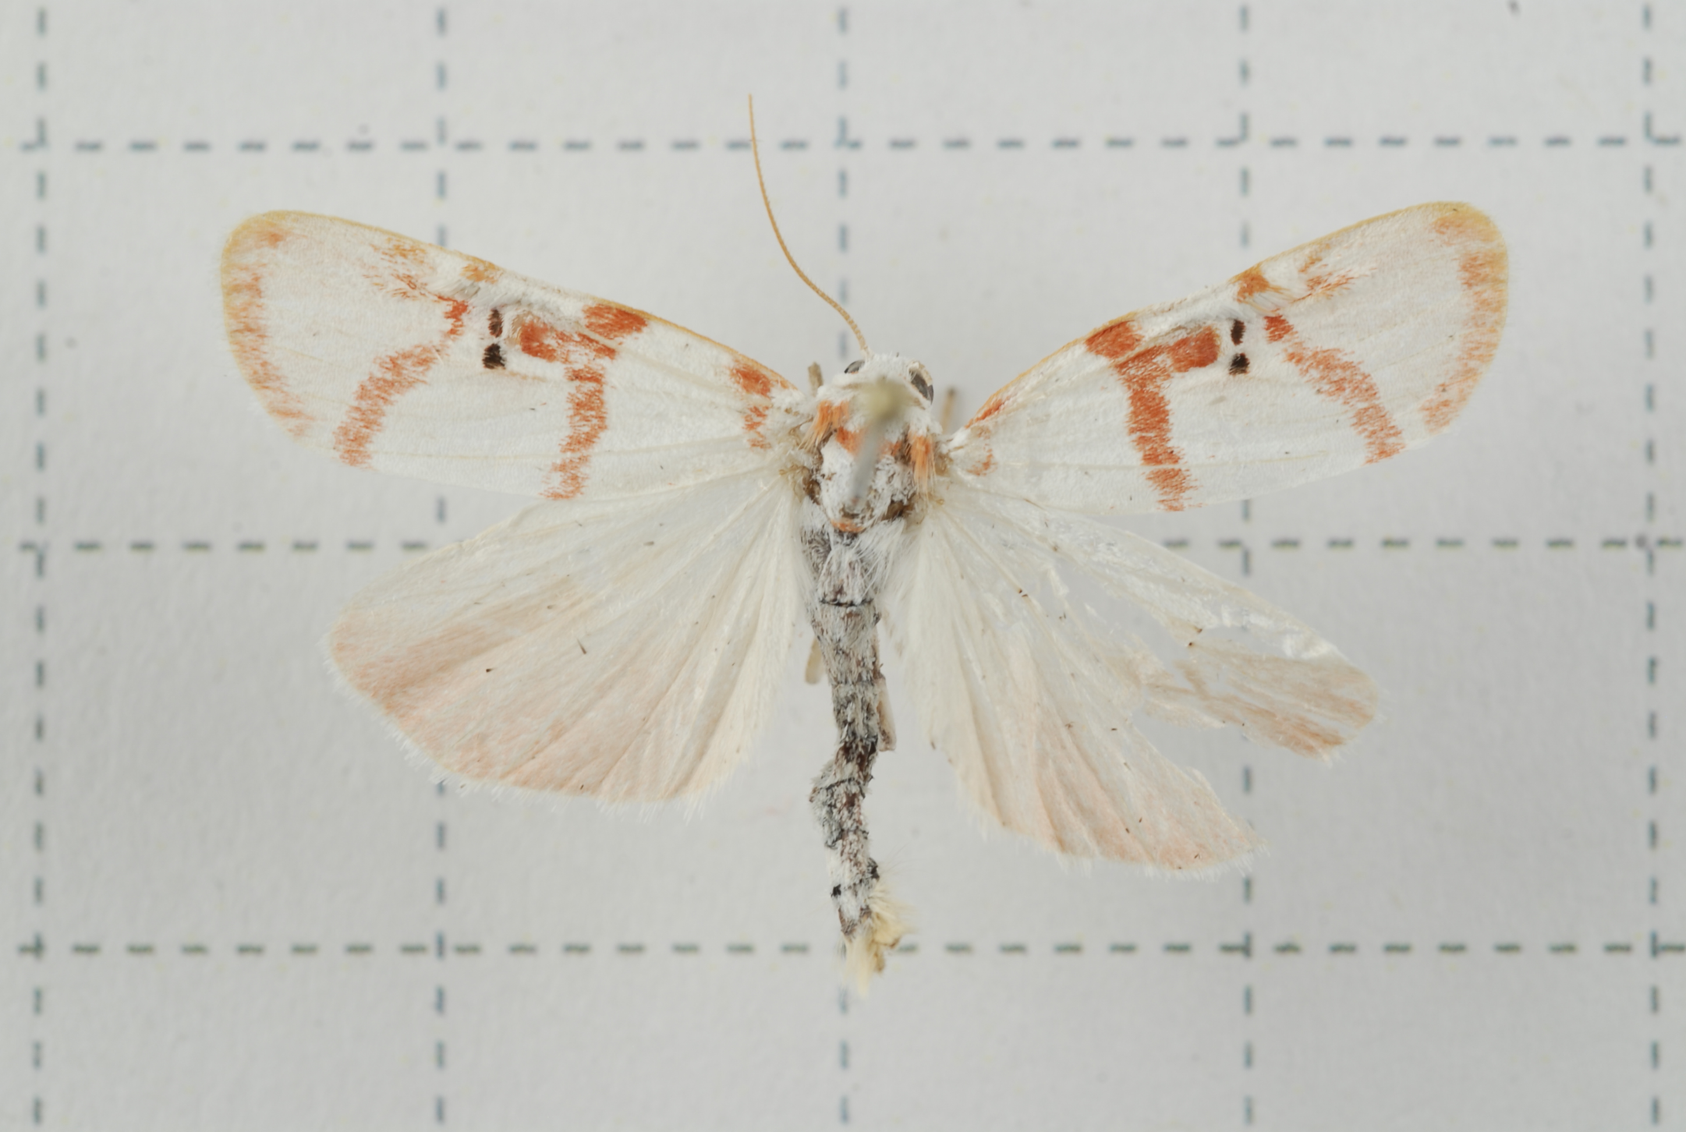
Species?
Cyana hamata hamata
